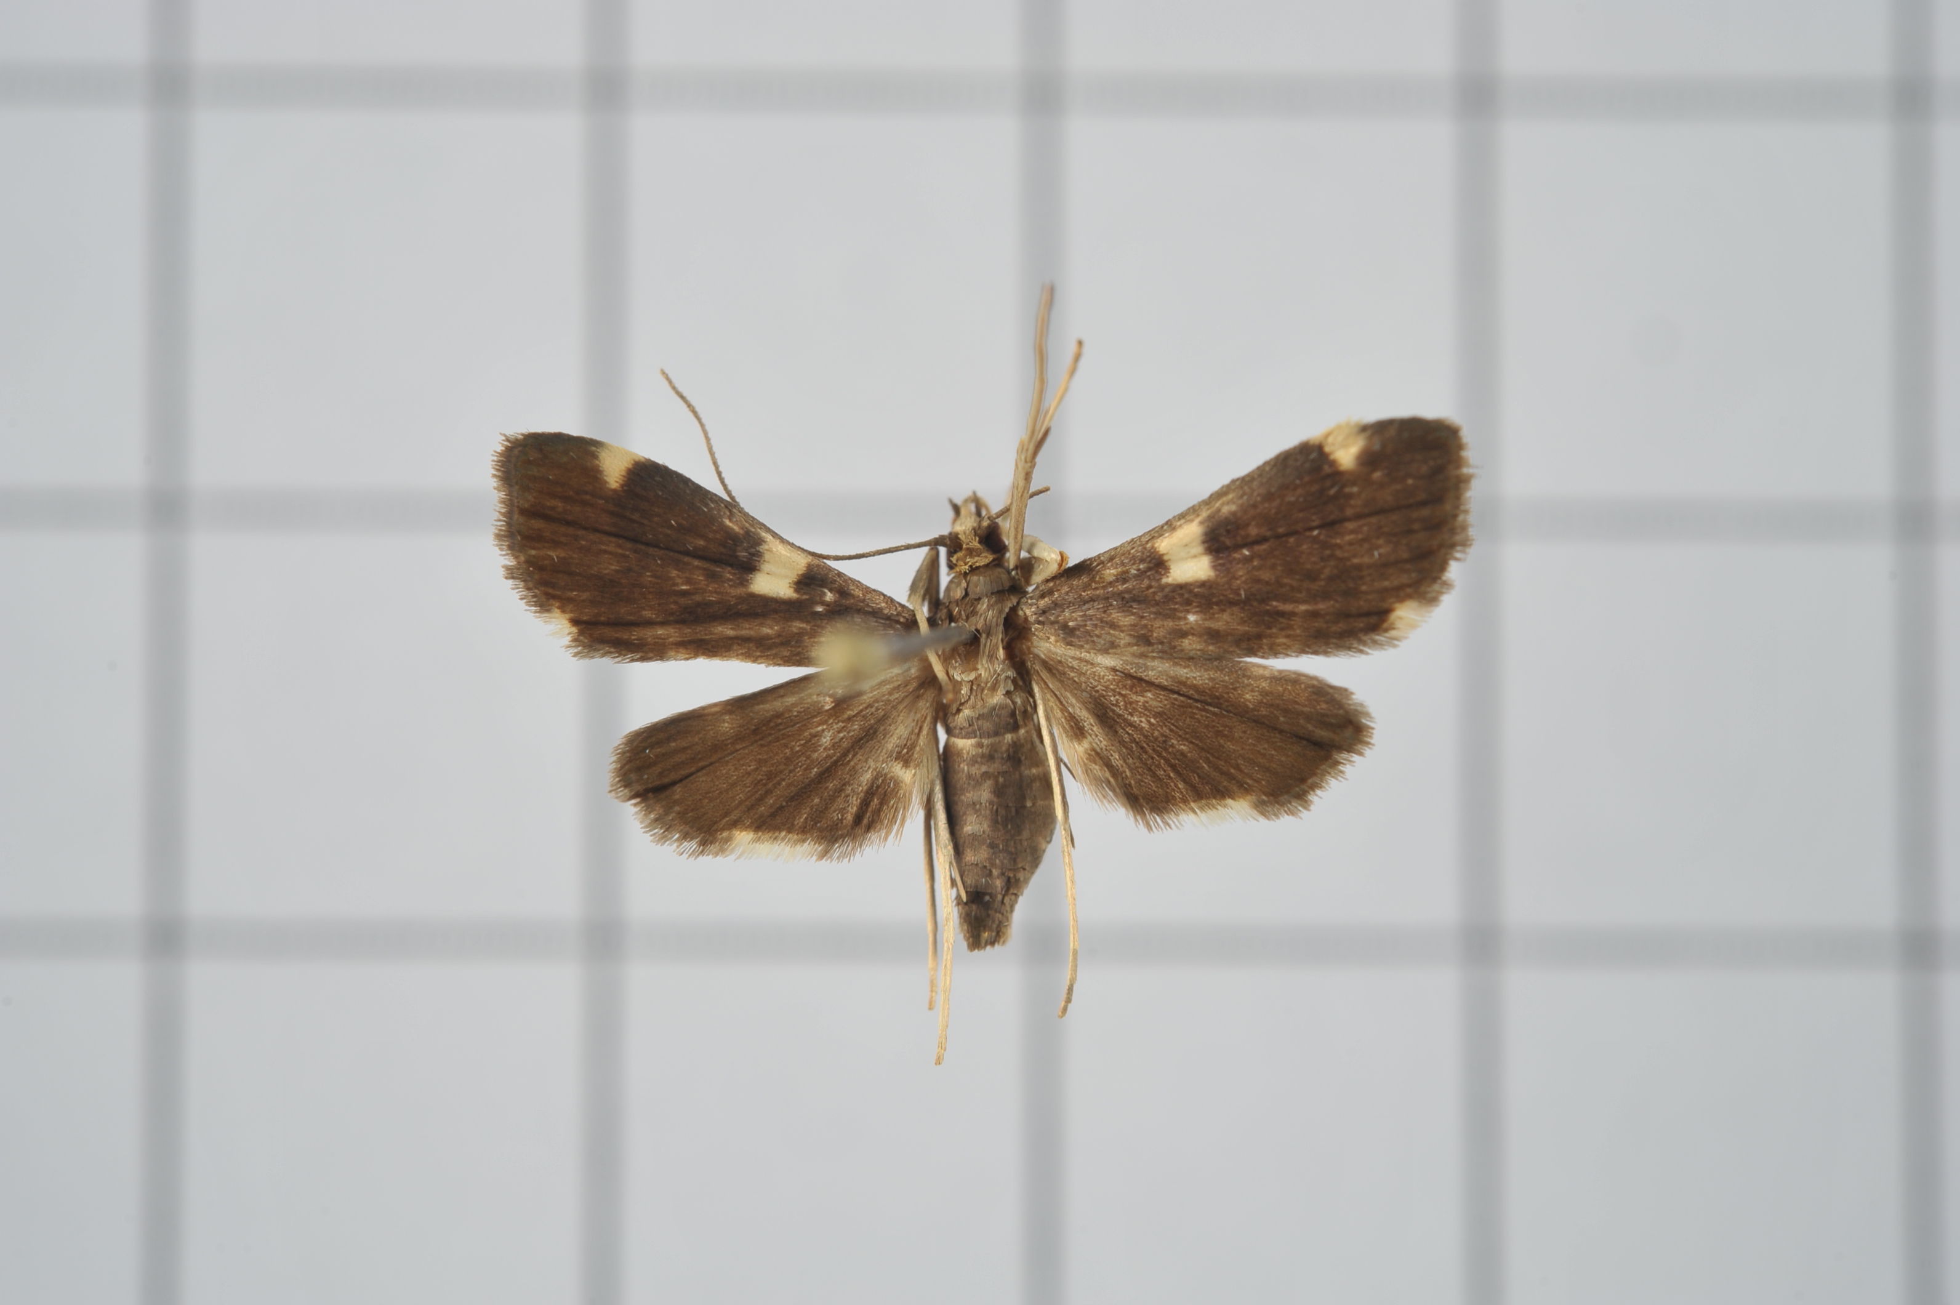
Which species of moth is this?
Piletocera aegimiusalis
